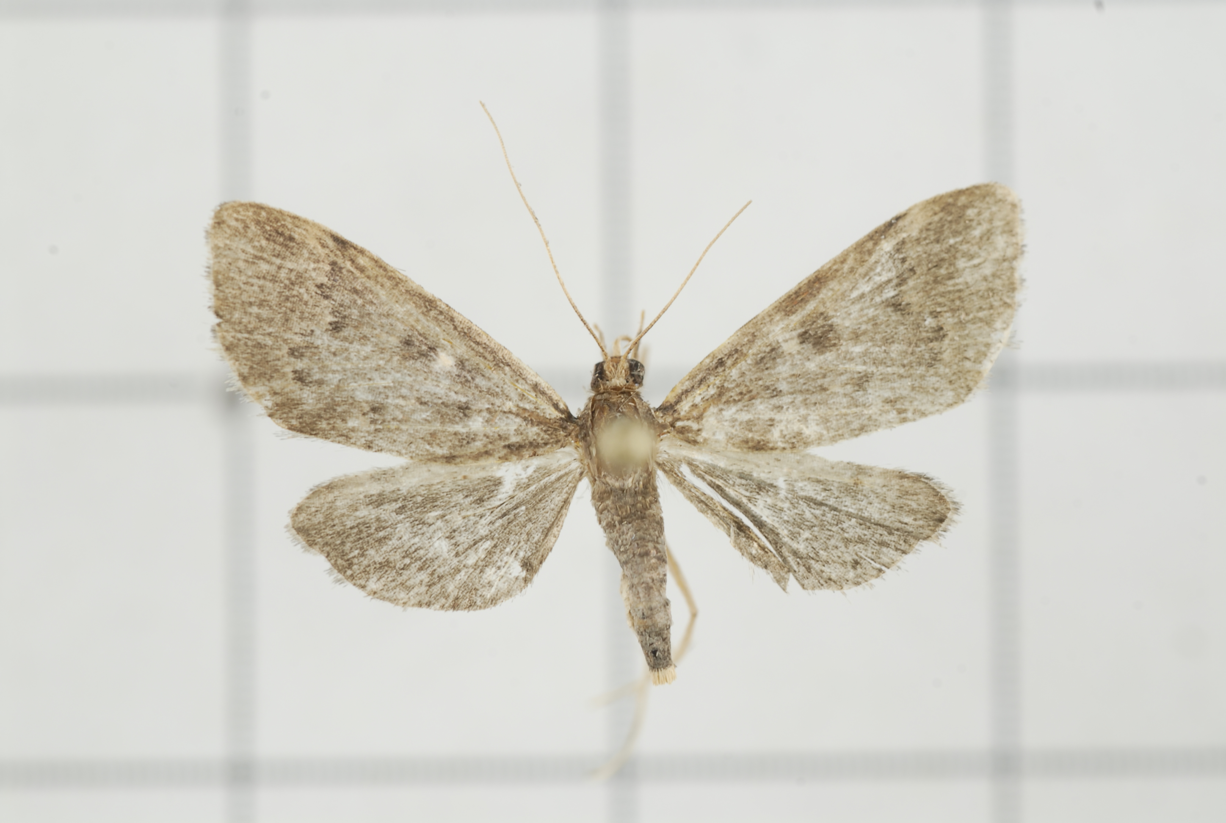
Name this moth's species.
Camptomastix hisbonalis
